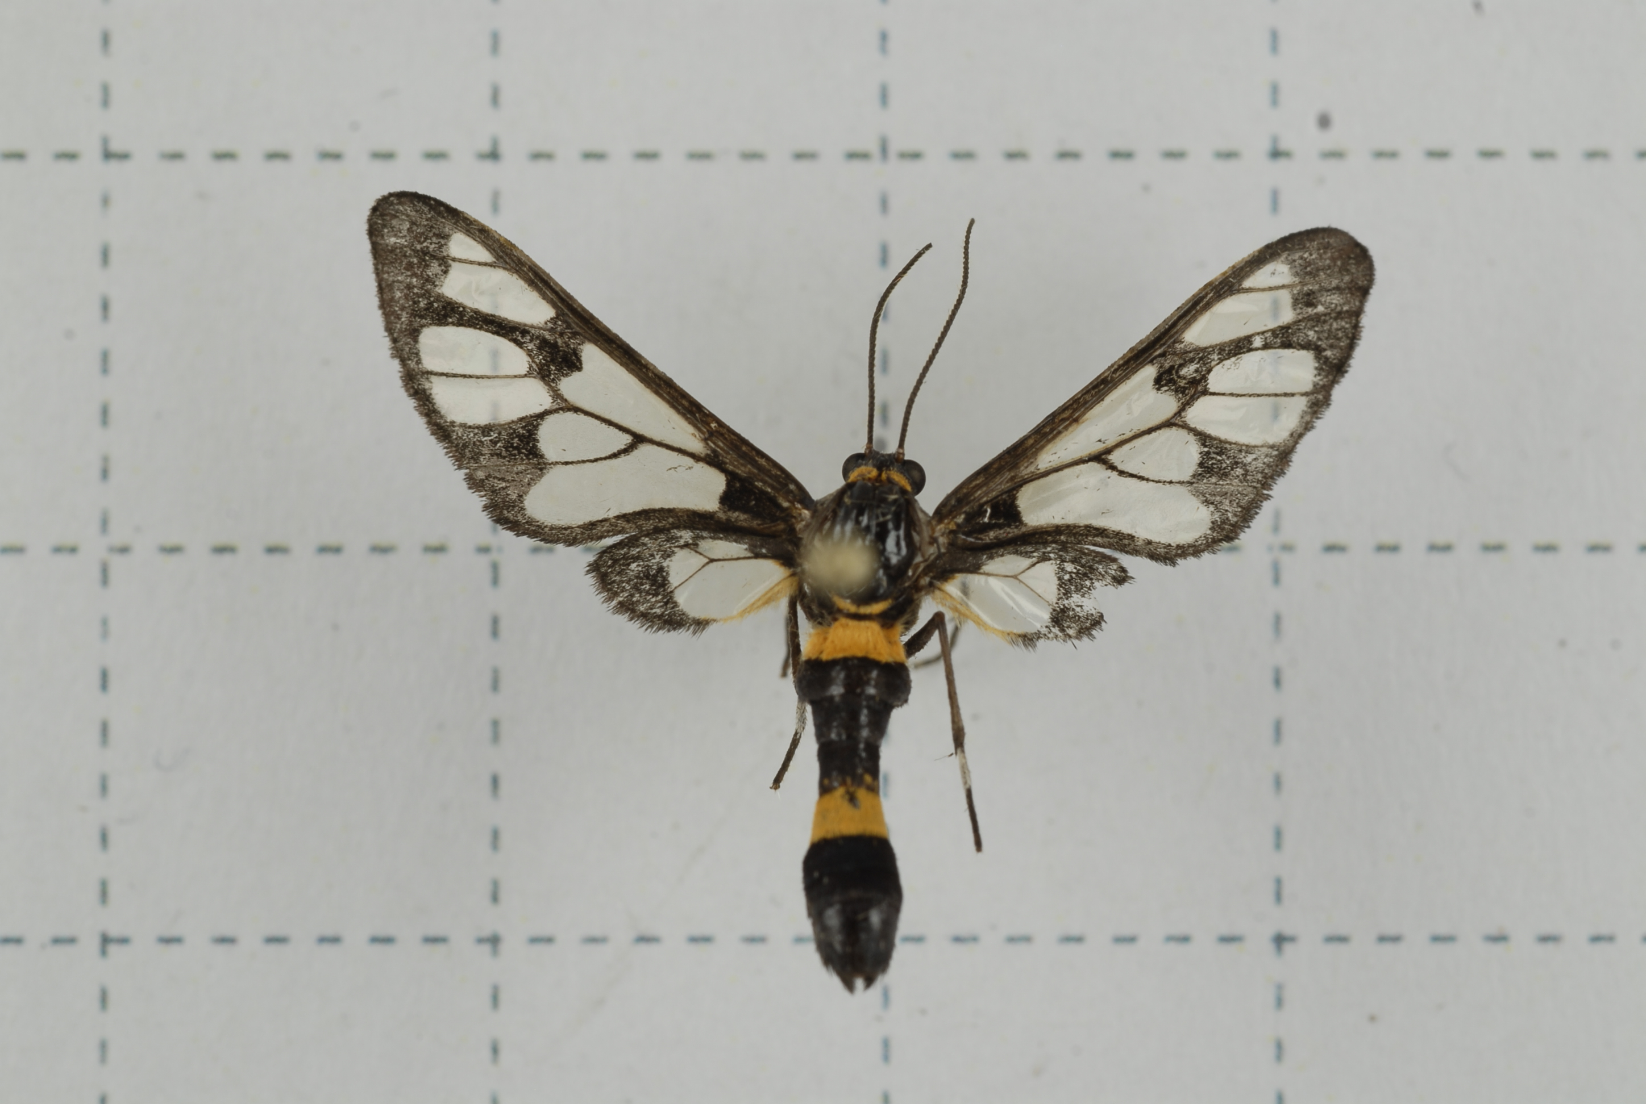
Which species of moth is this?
Syntomoides imaon
